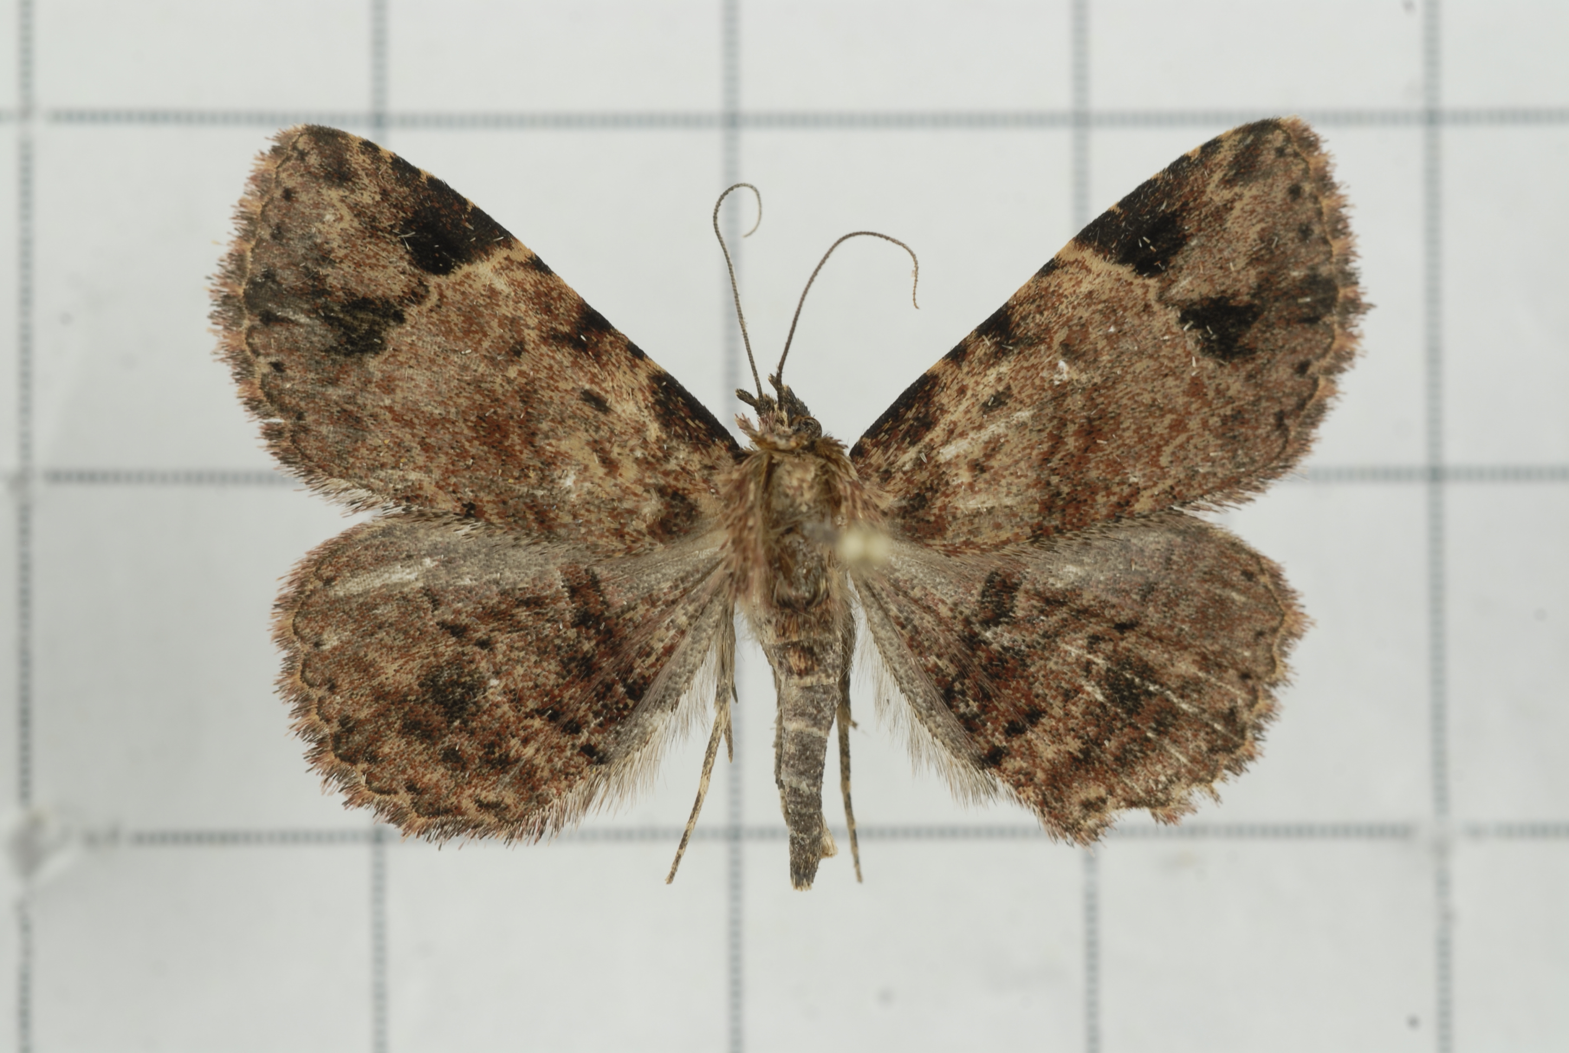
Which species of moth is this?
Panilla costipunctata
